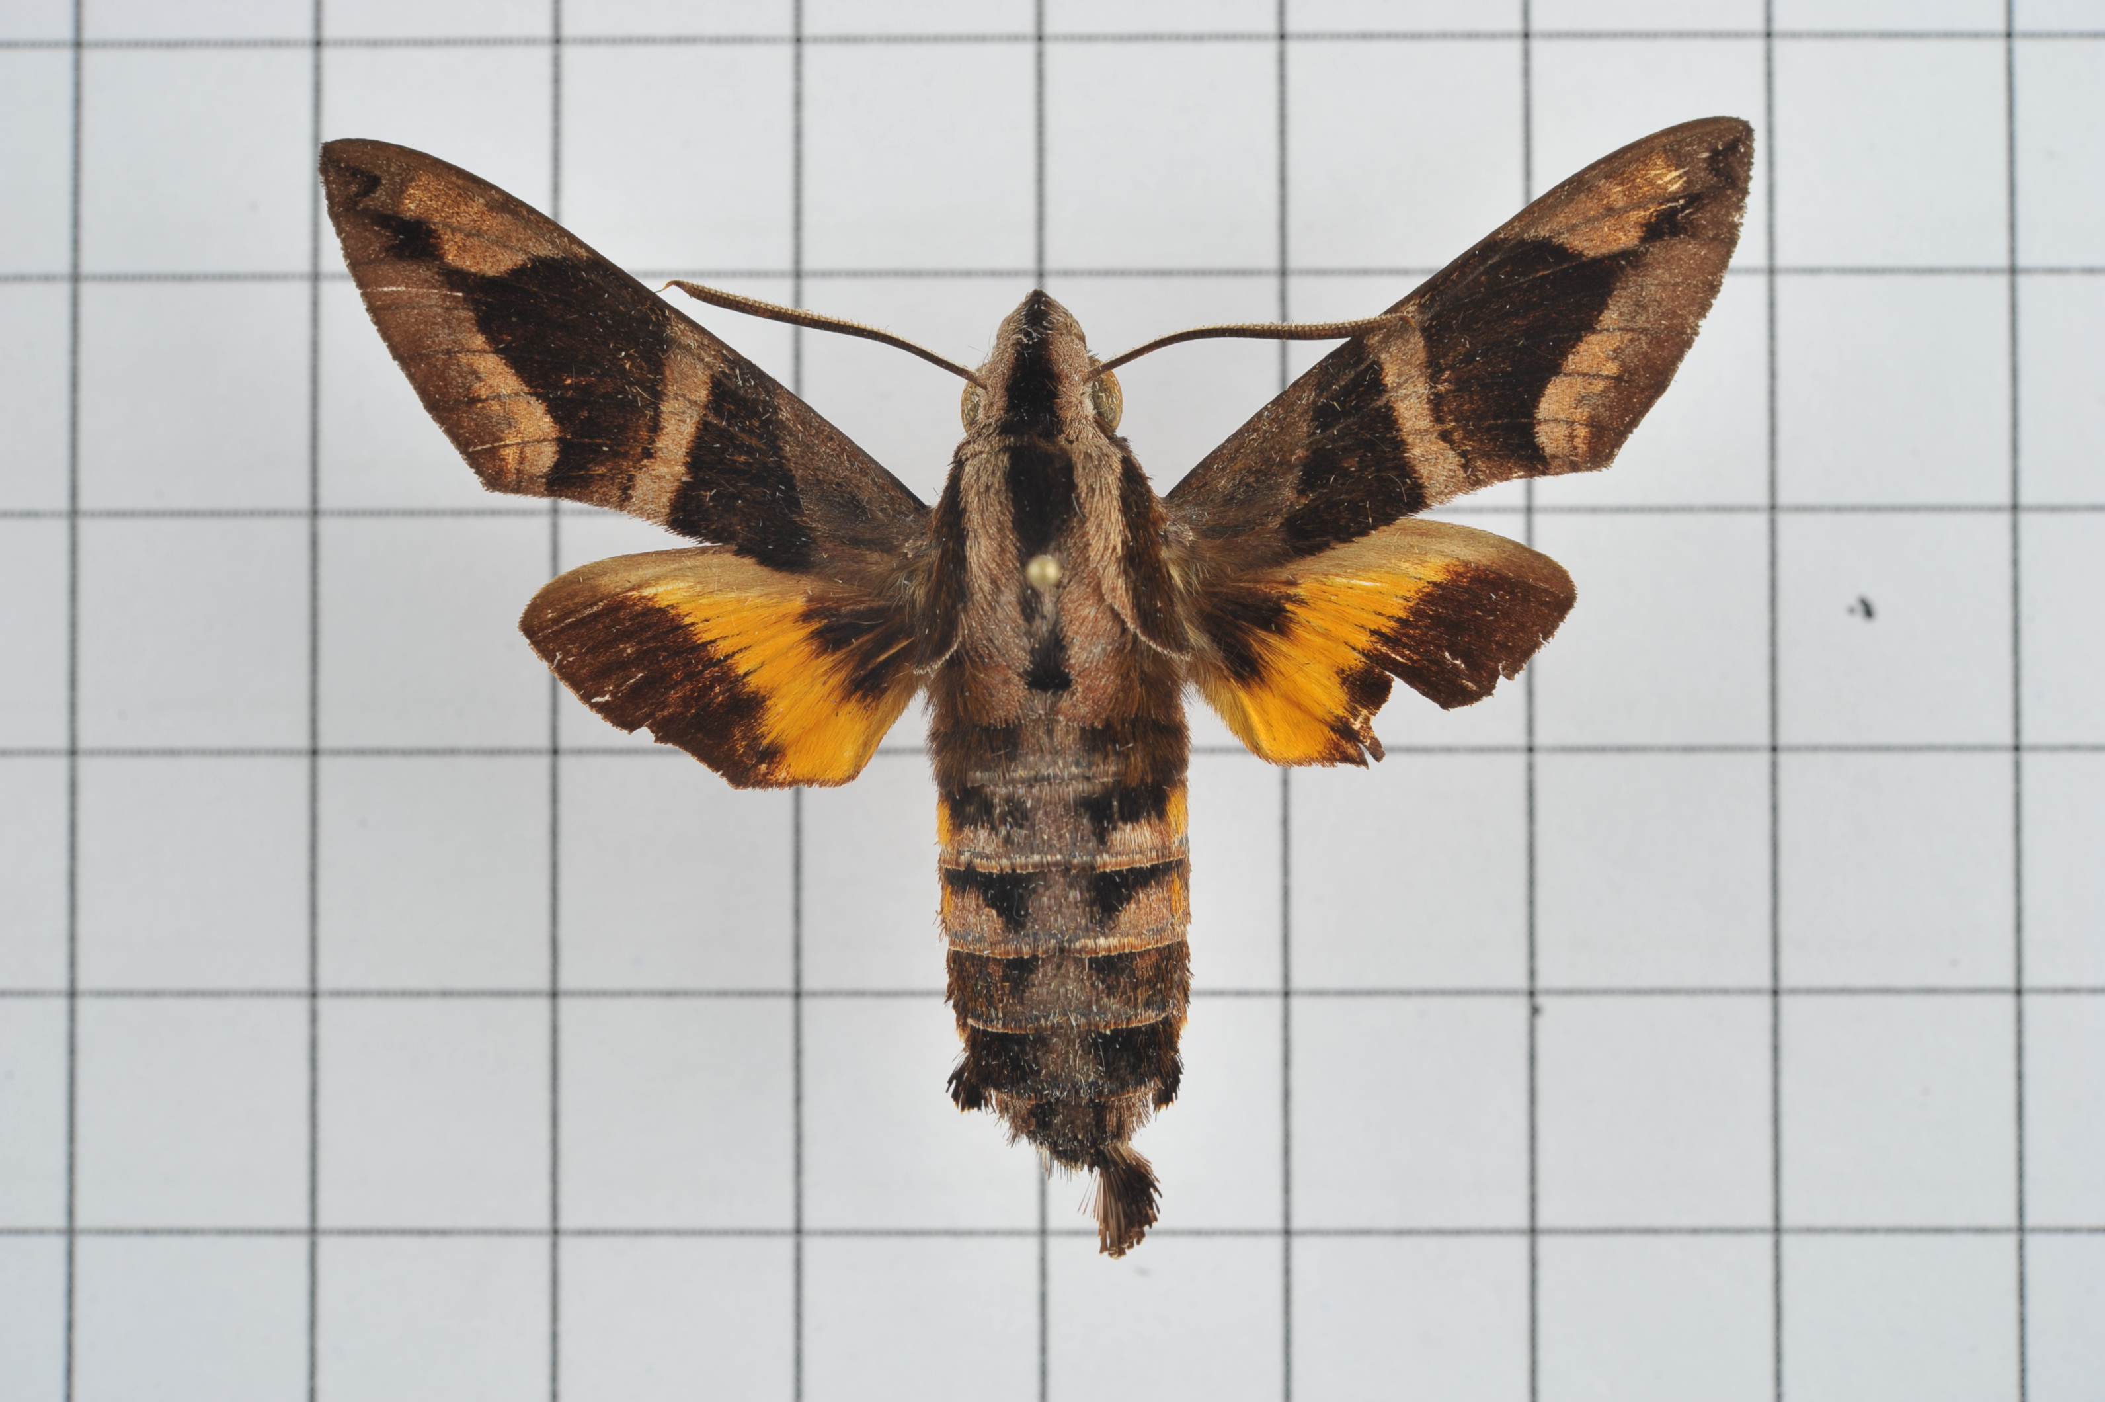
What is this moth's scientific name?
Macroglossum mitchellii imperator
